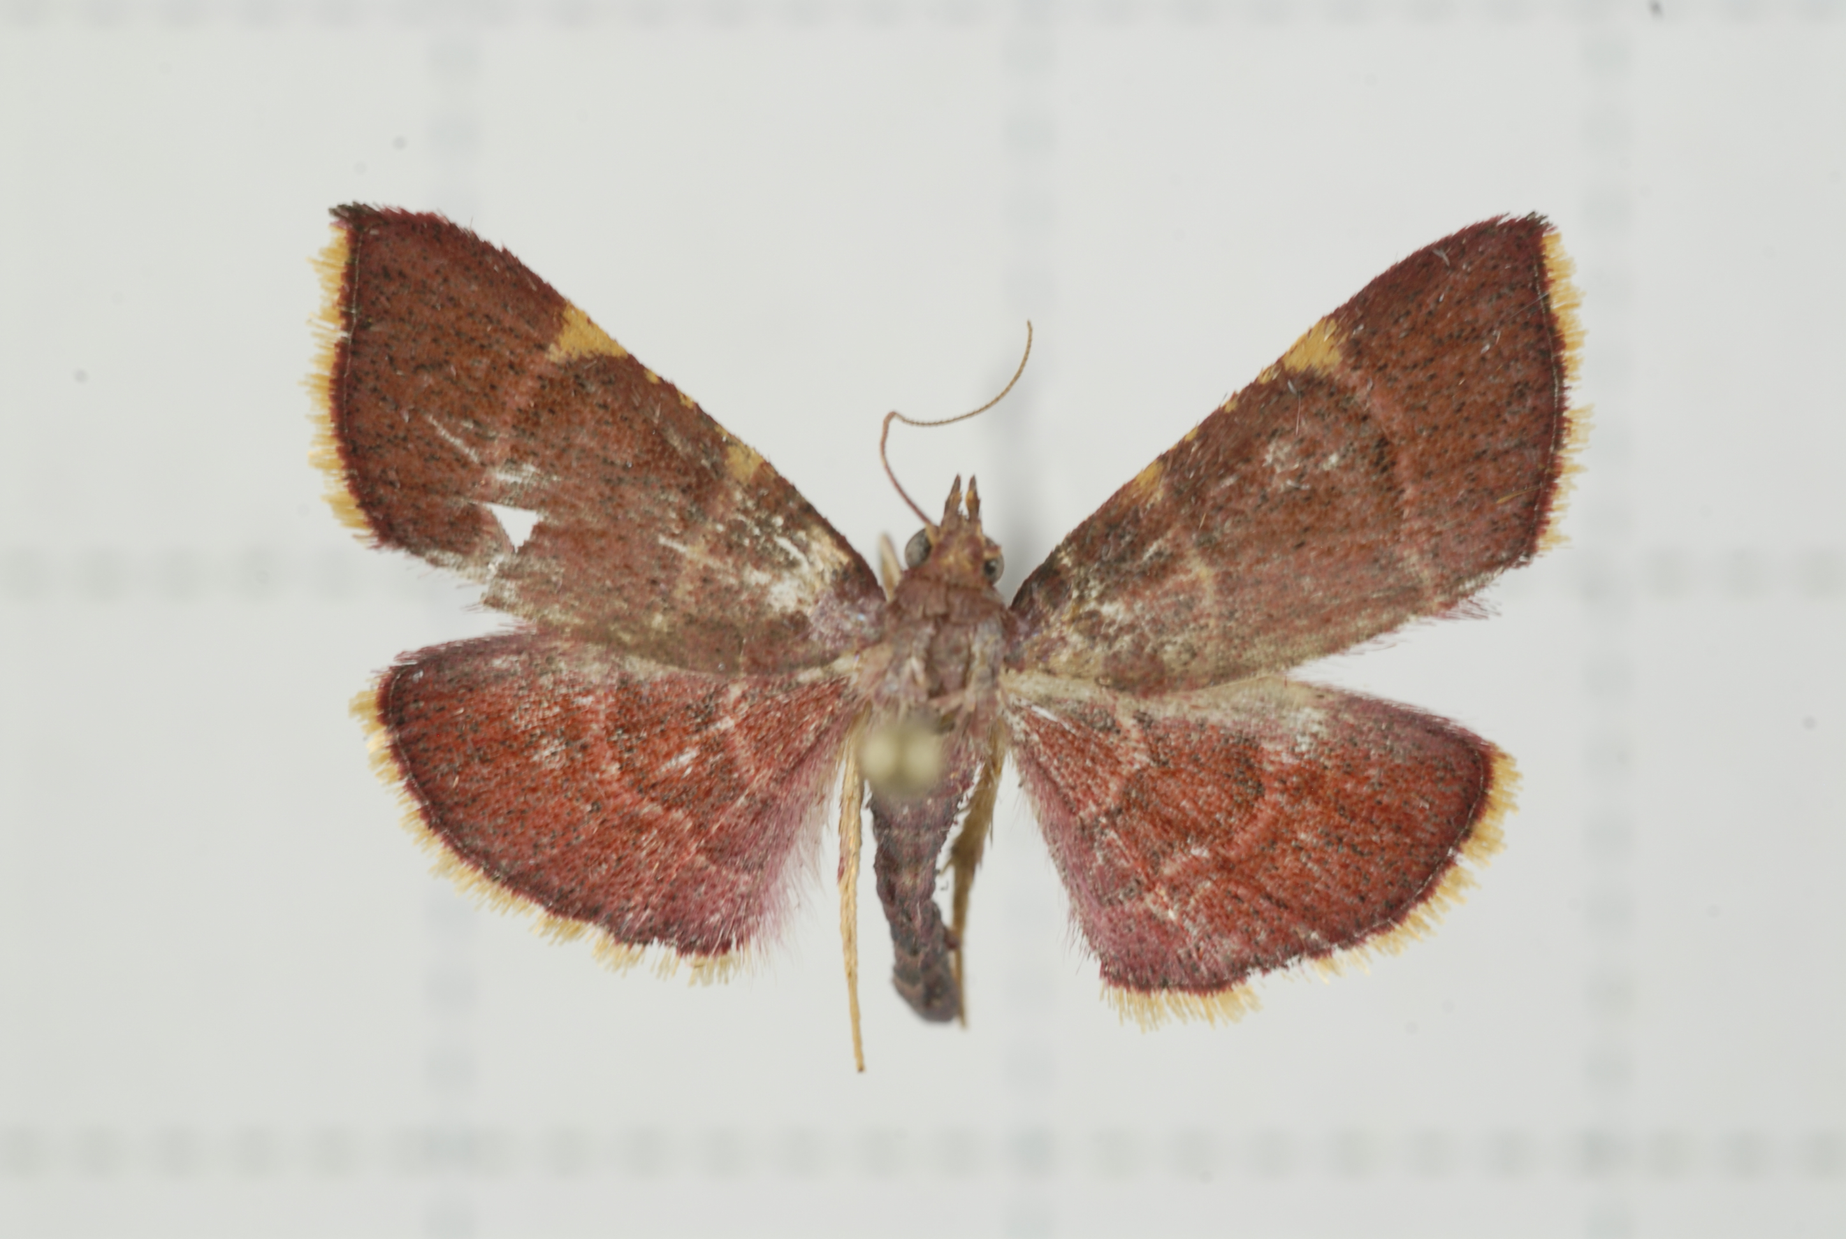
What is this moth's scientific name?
Herculia pelasgalis
